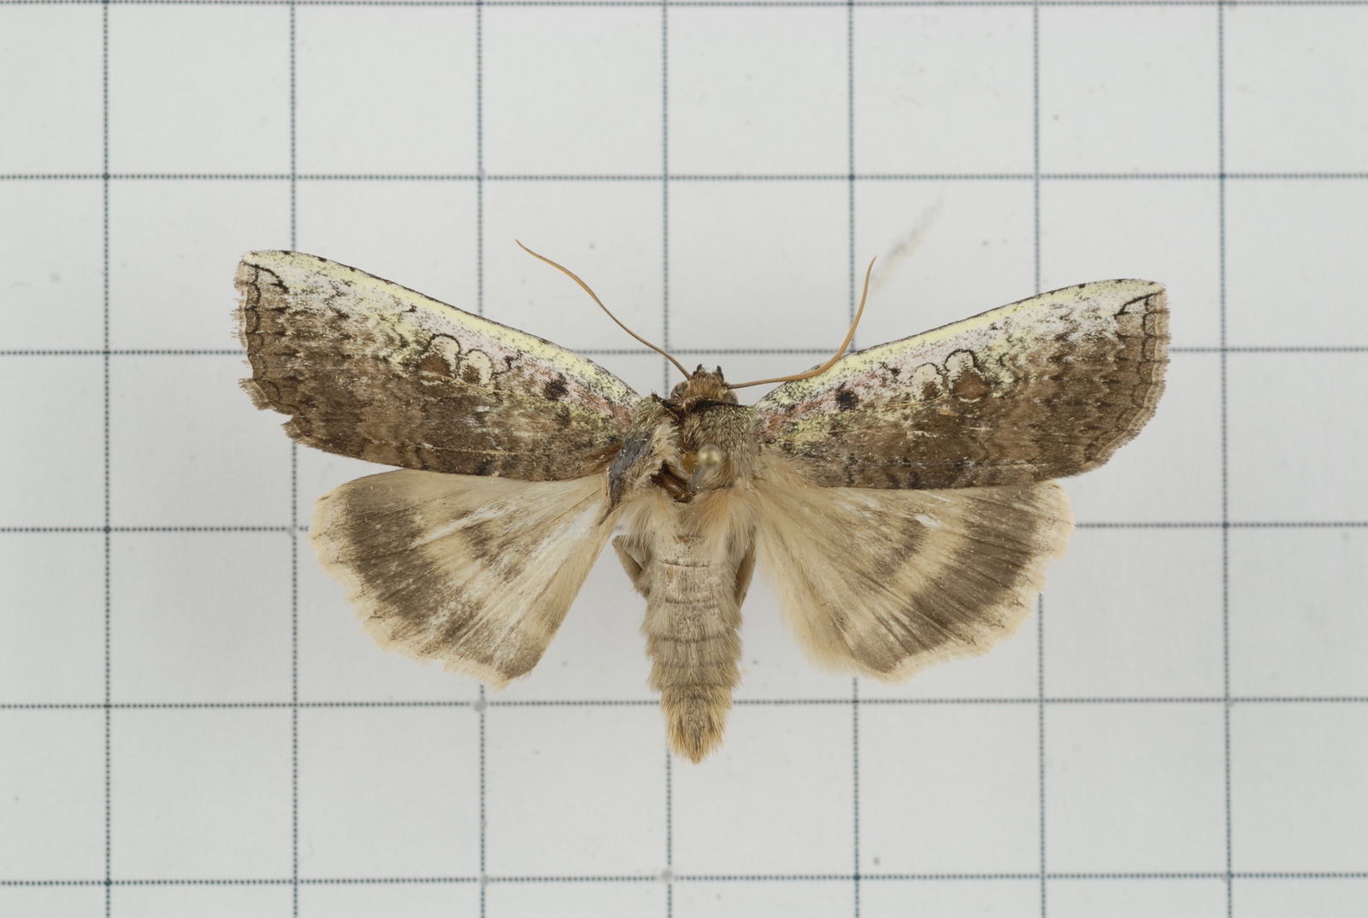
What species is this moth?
Tethea oberthueri taiwana
